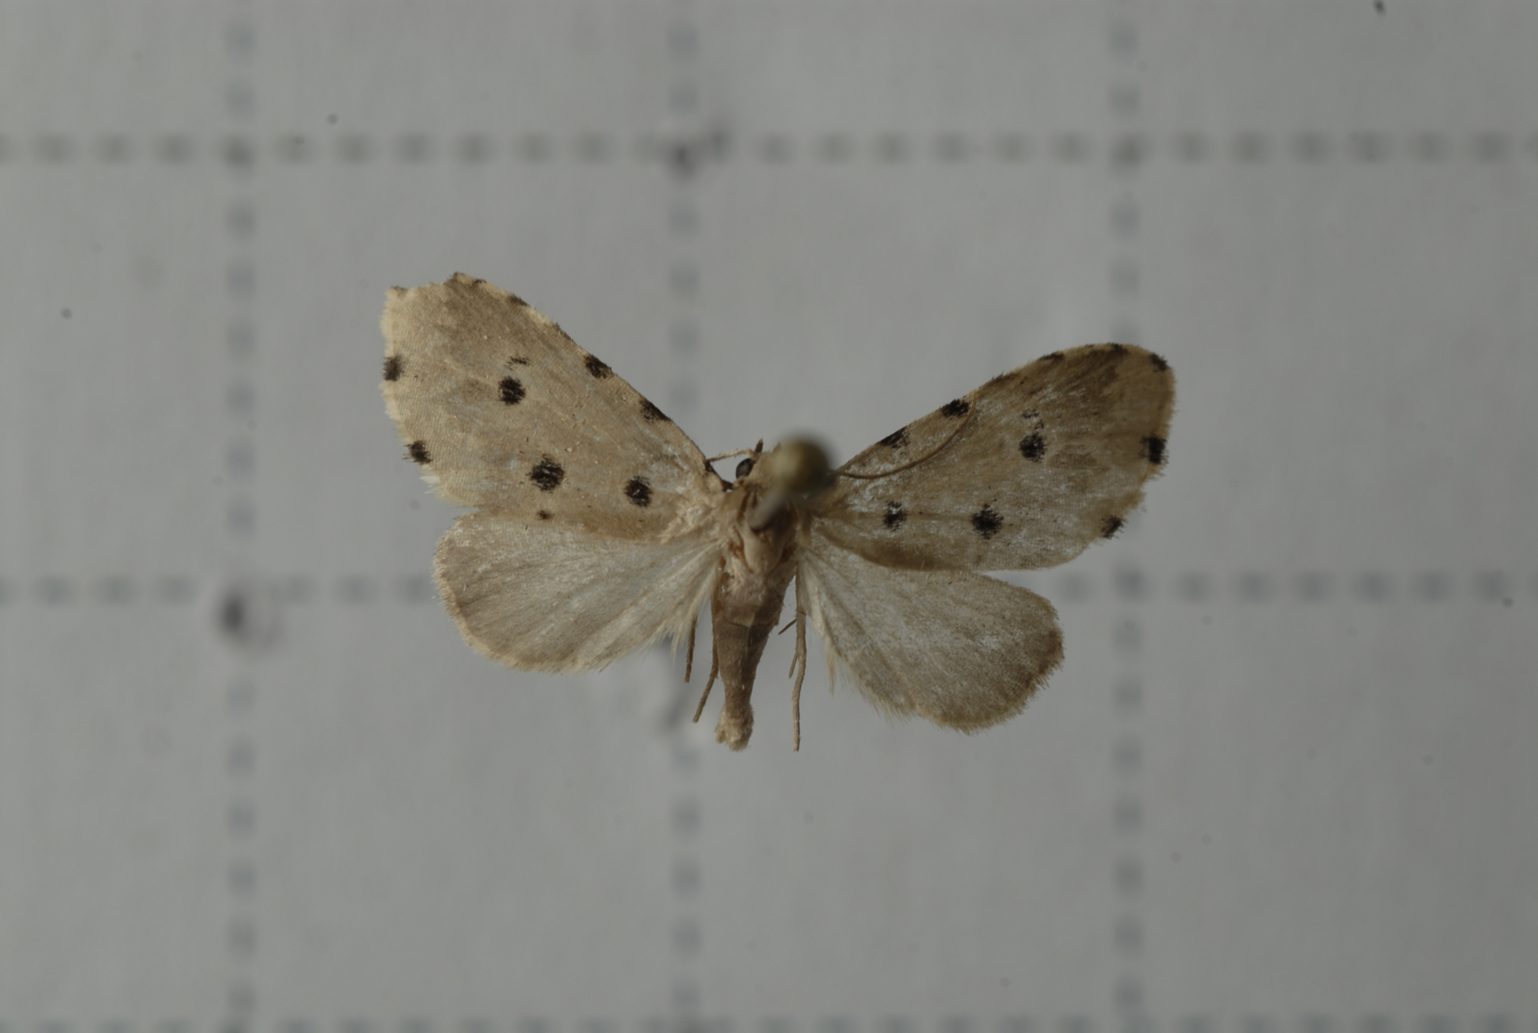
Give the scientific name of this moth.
Metaemene atrigutta
